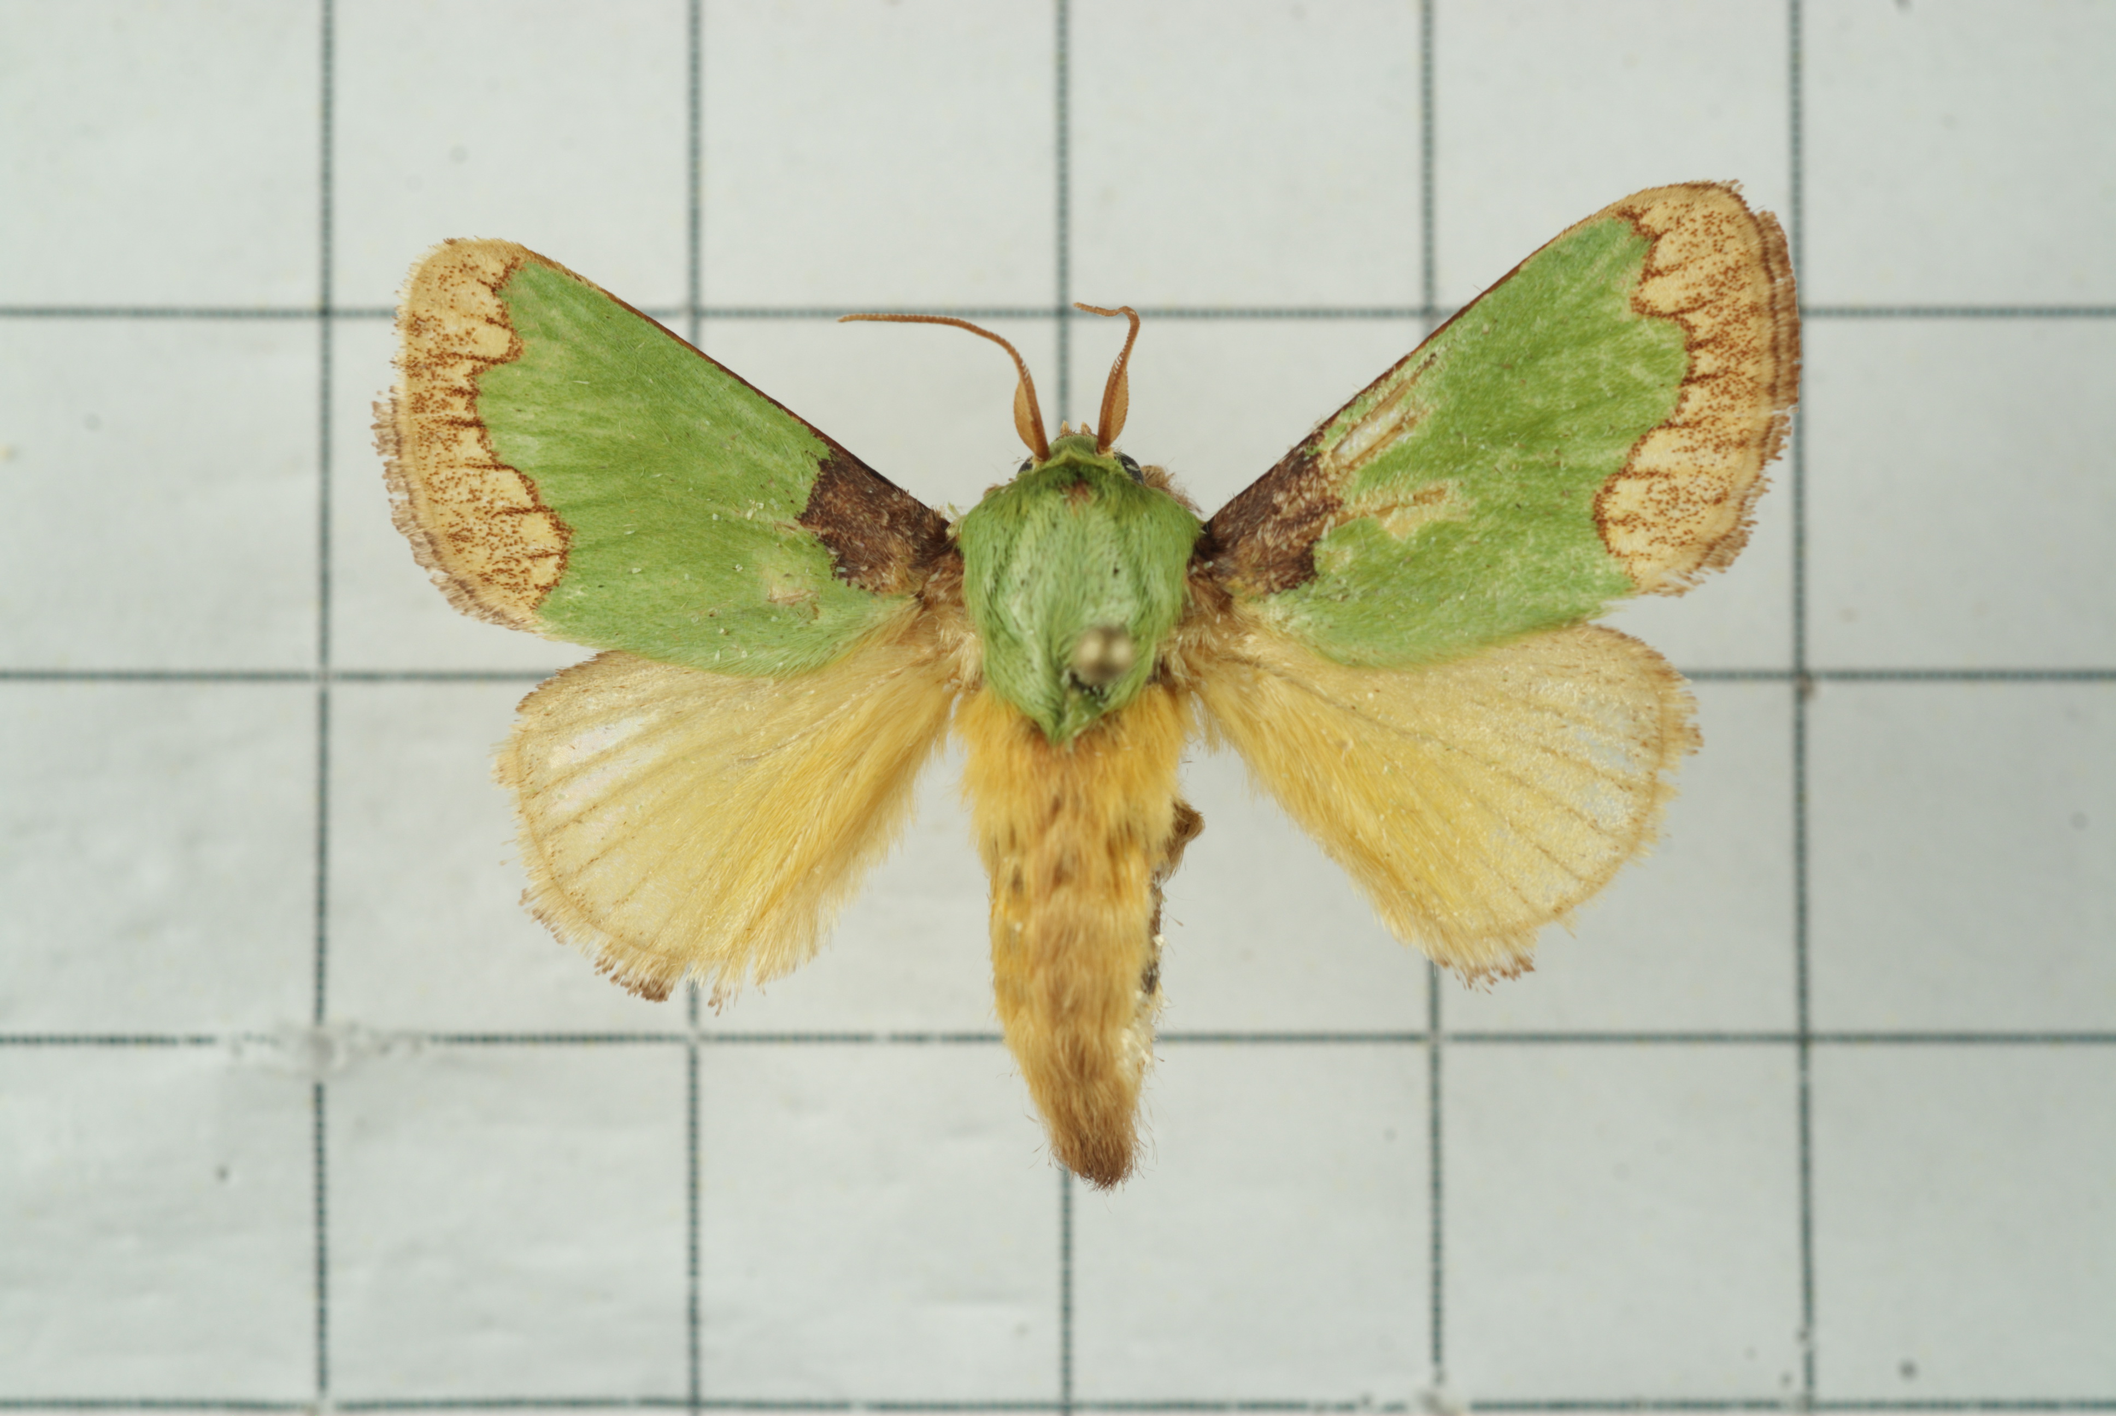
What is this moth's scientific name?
Parasa consocia
